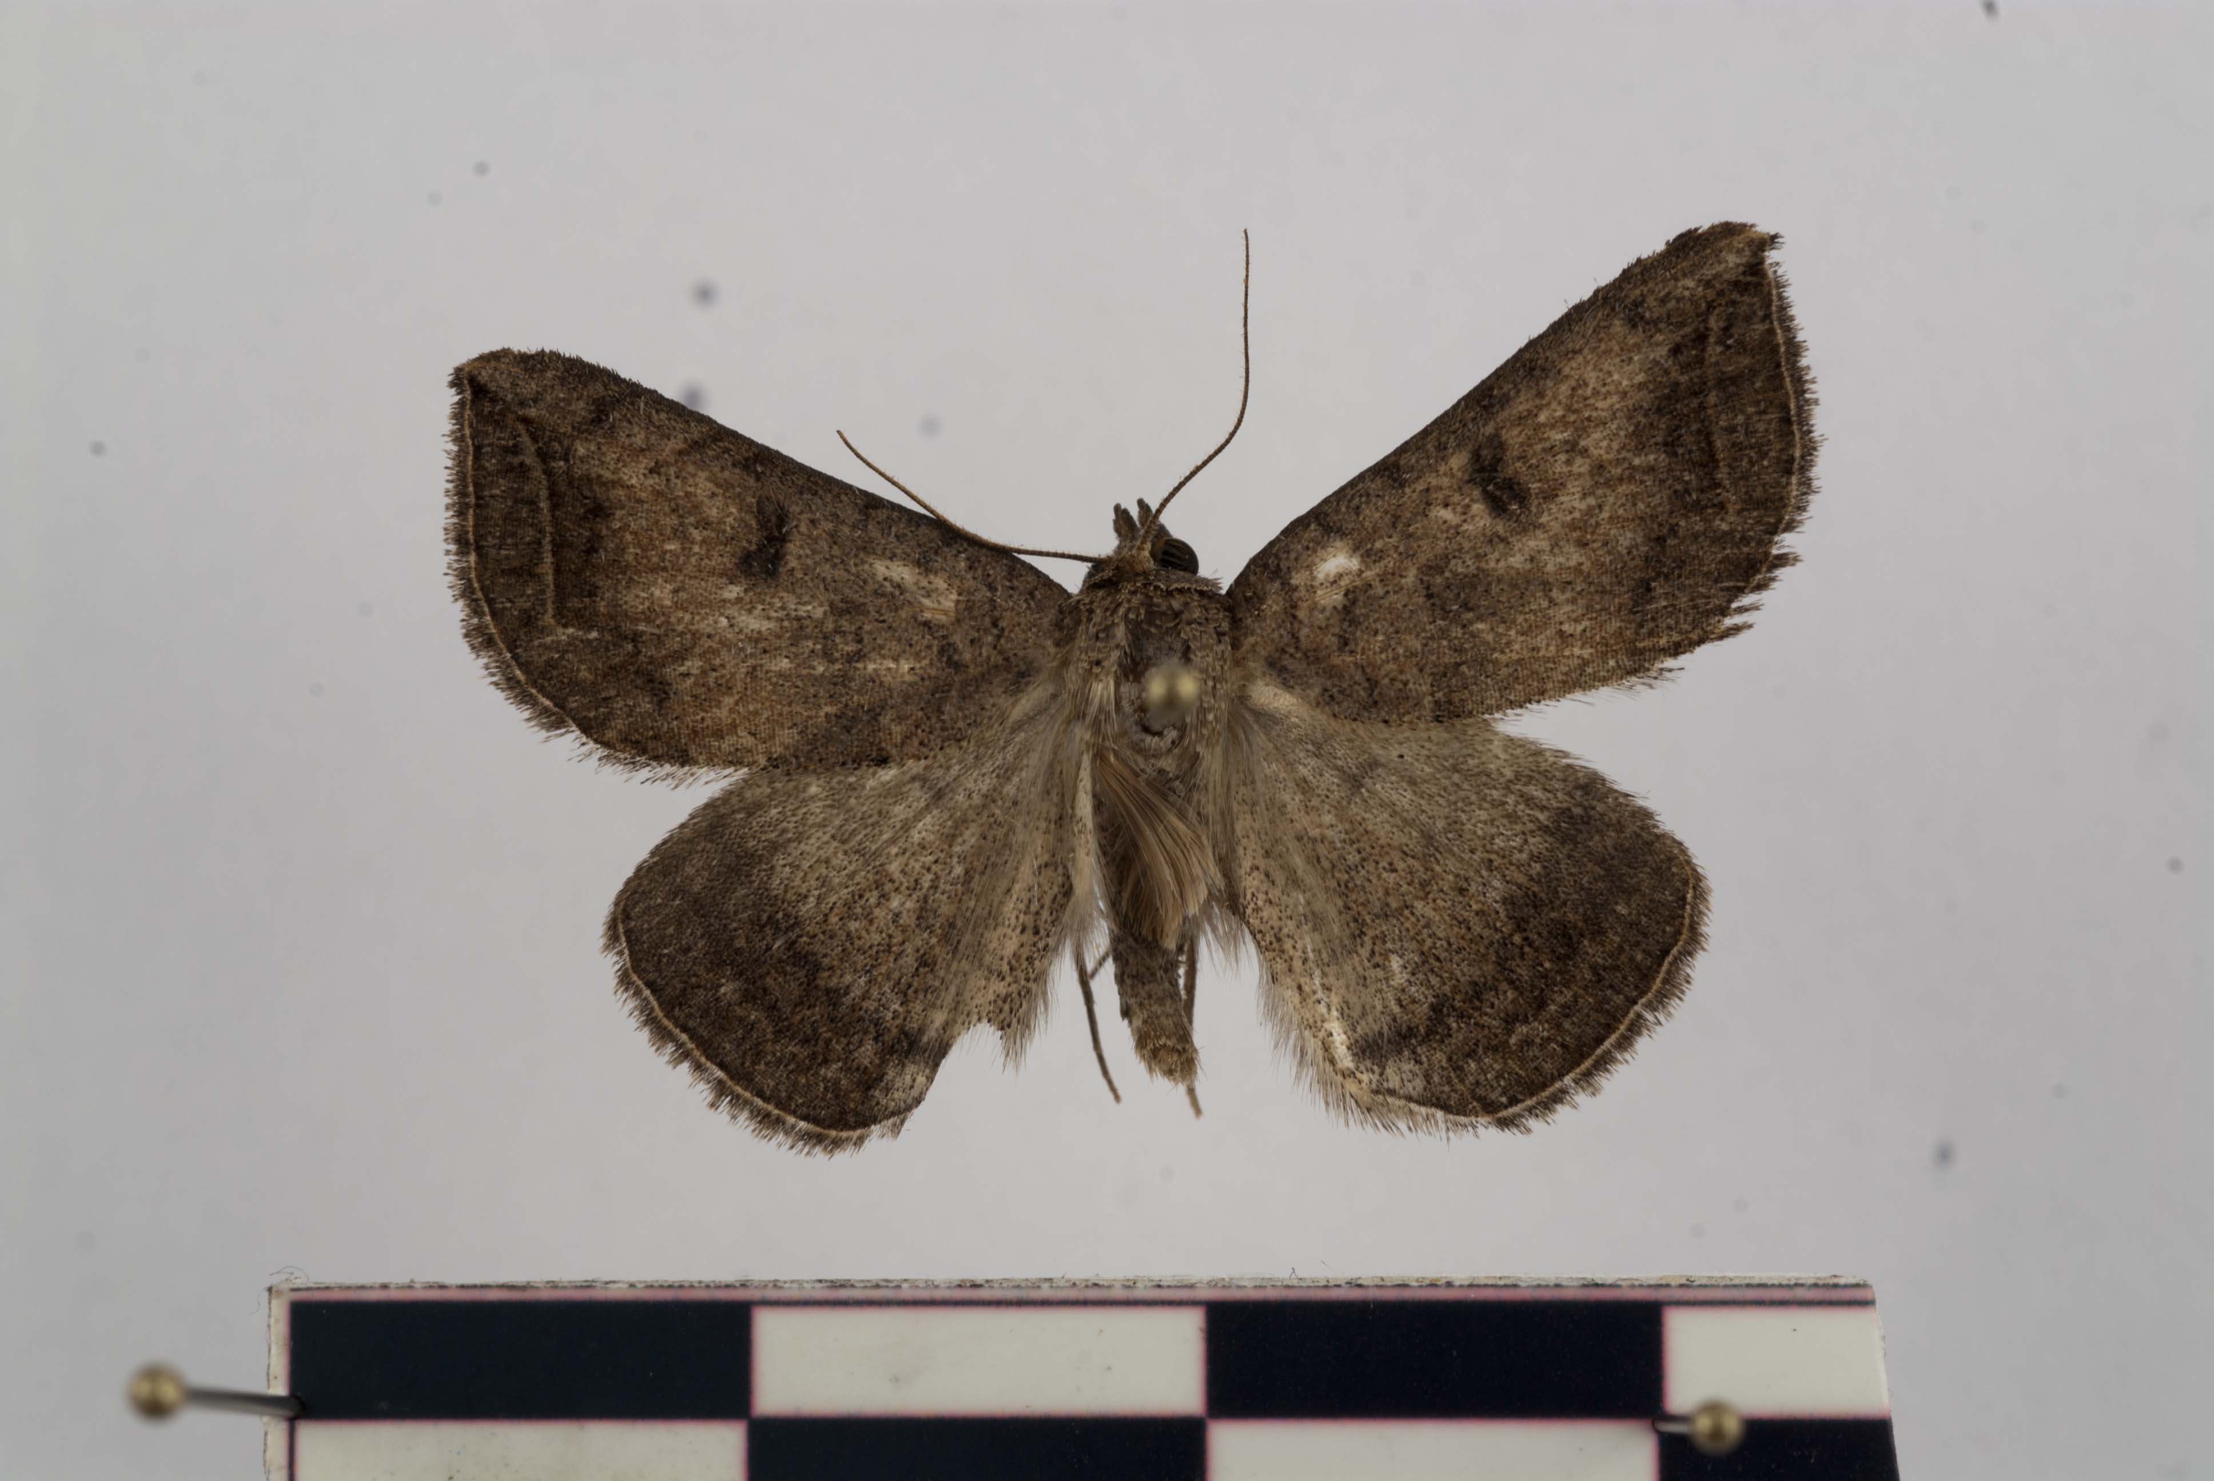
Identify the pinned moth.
Blasticorhinus rivulosa
